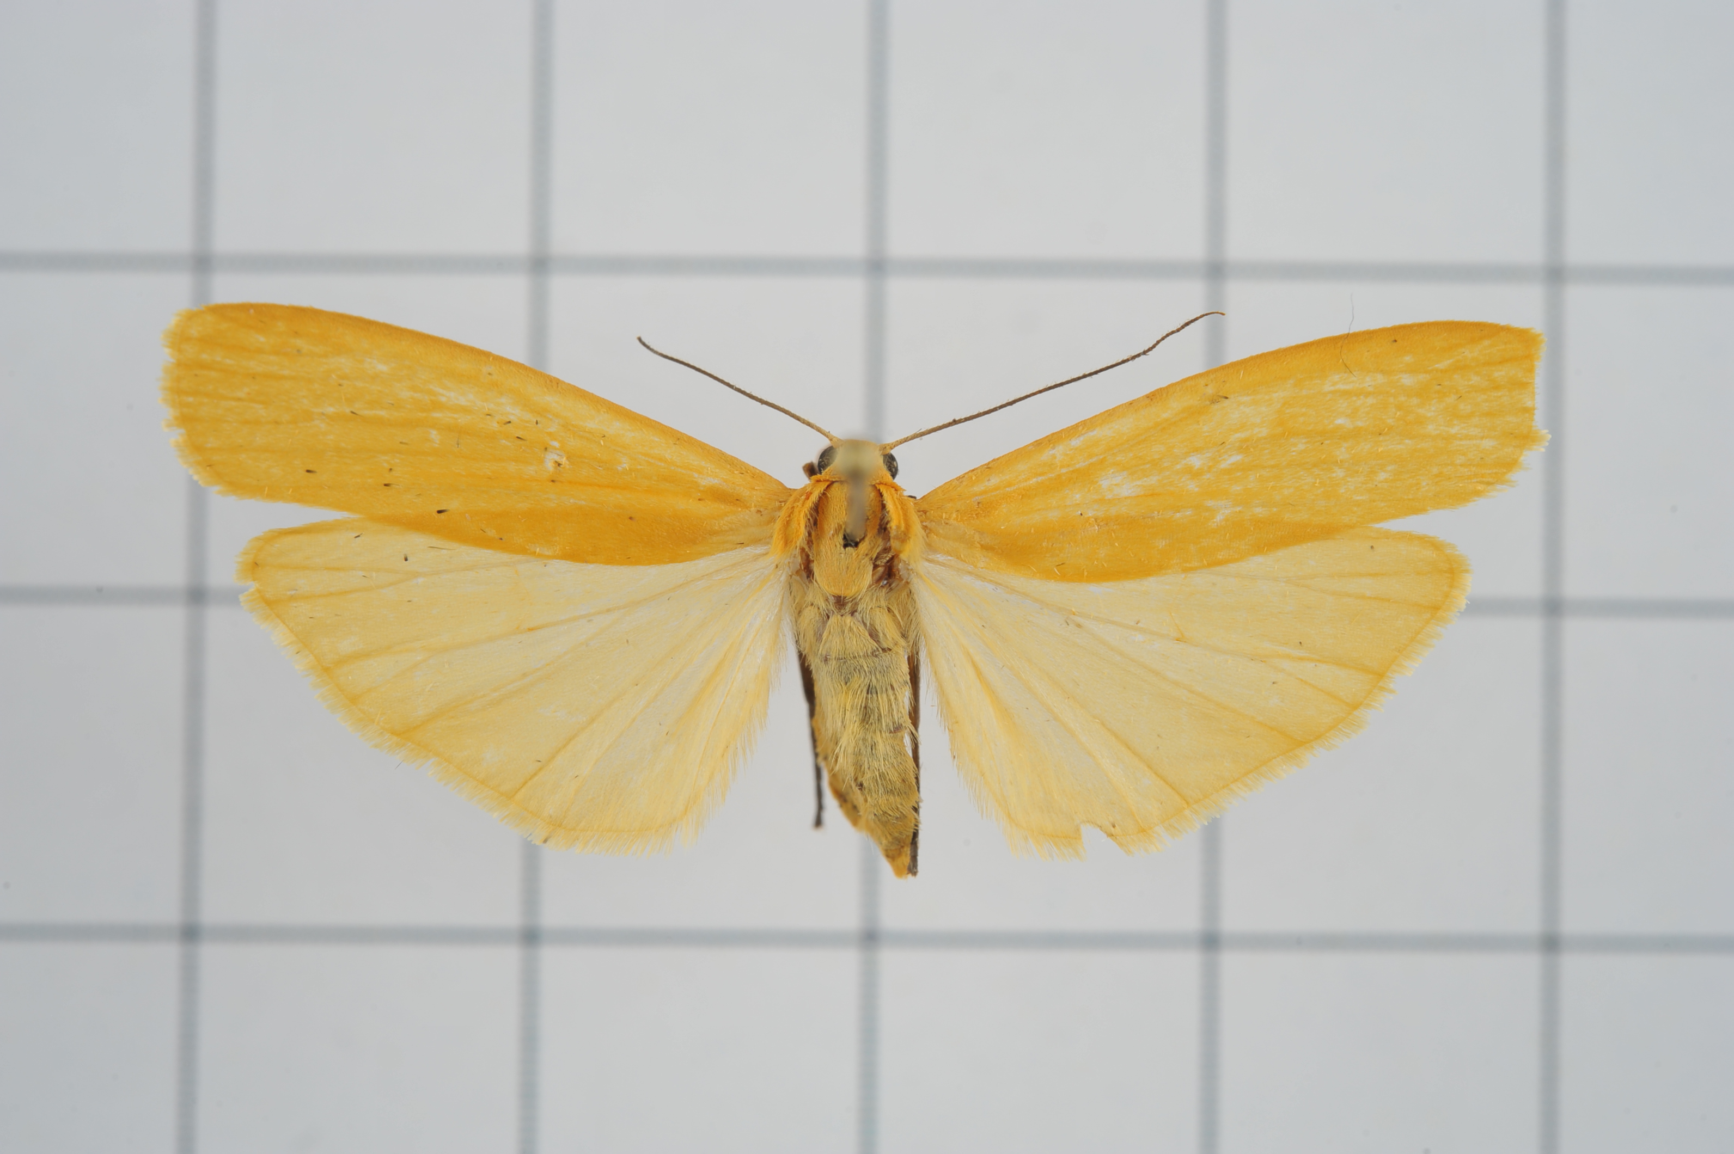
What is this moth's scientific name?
Katha emberifera
